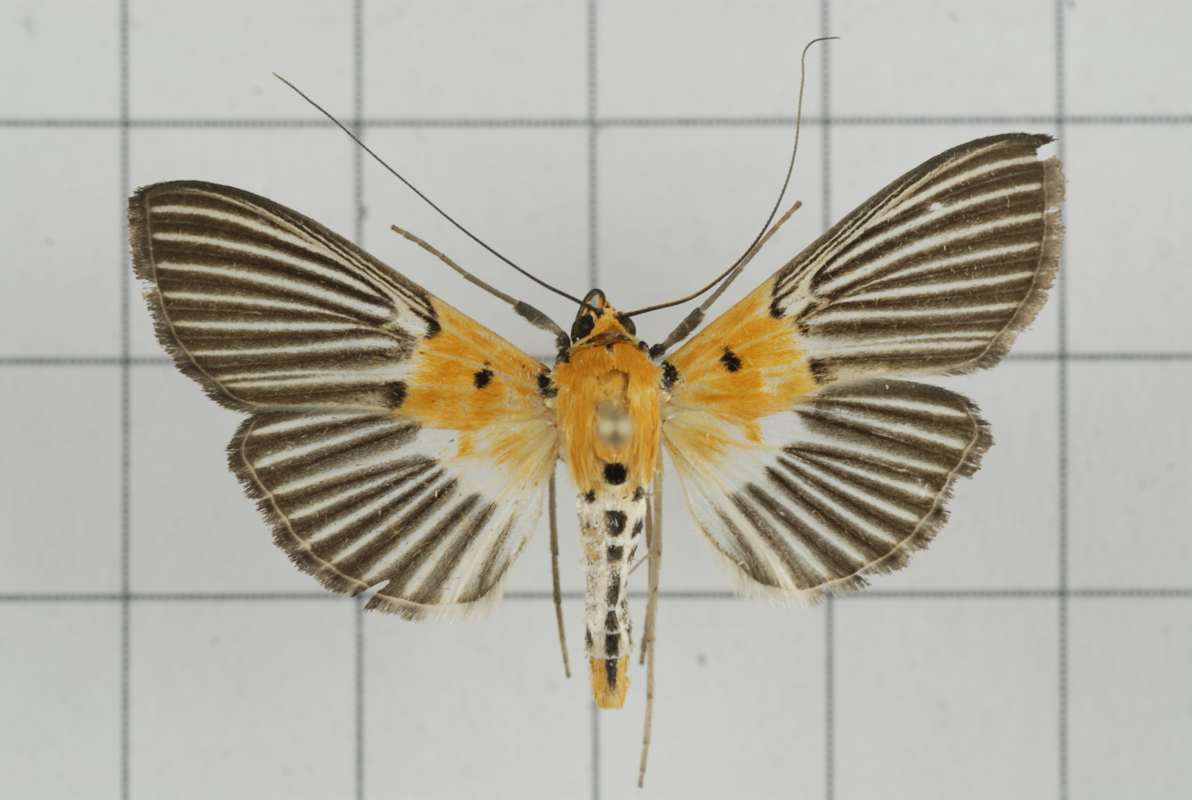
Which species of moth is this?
Nevrina procopia
